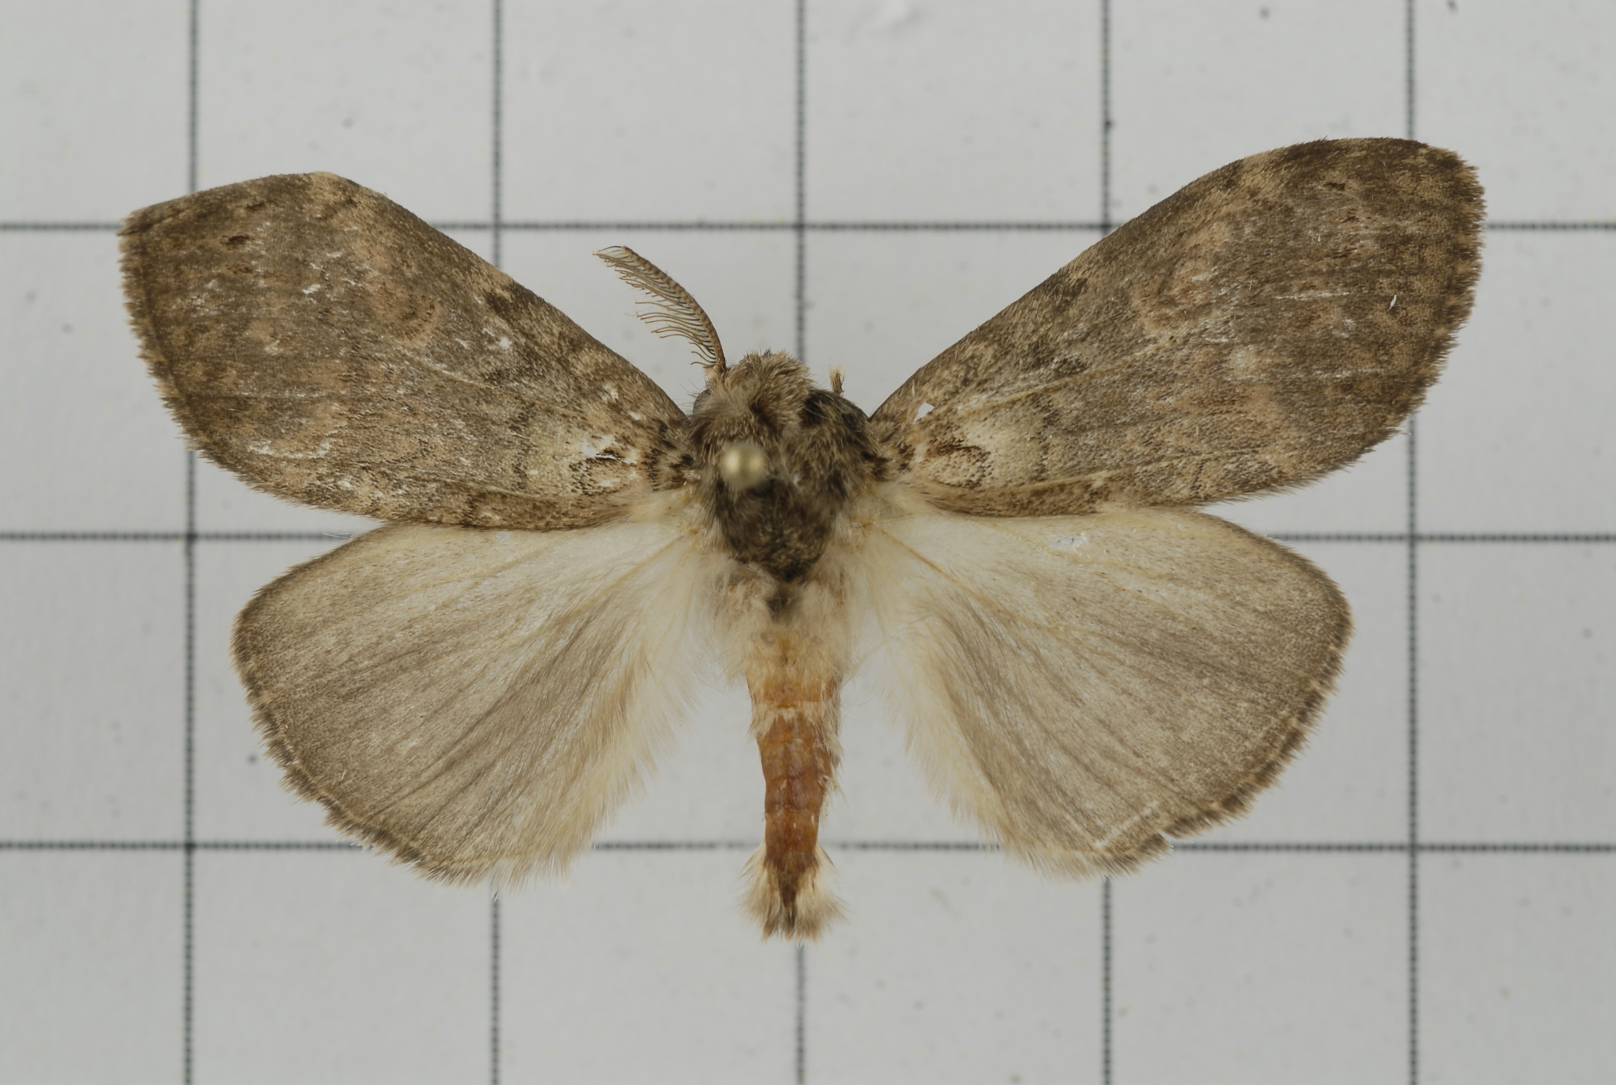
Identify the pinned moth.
Olene dudgeoni
